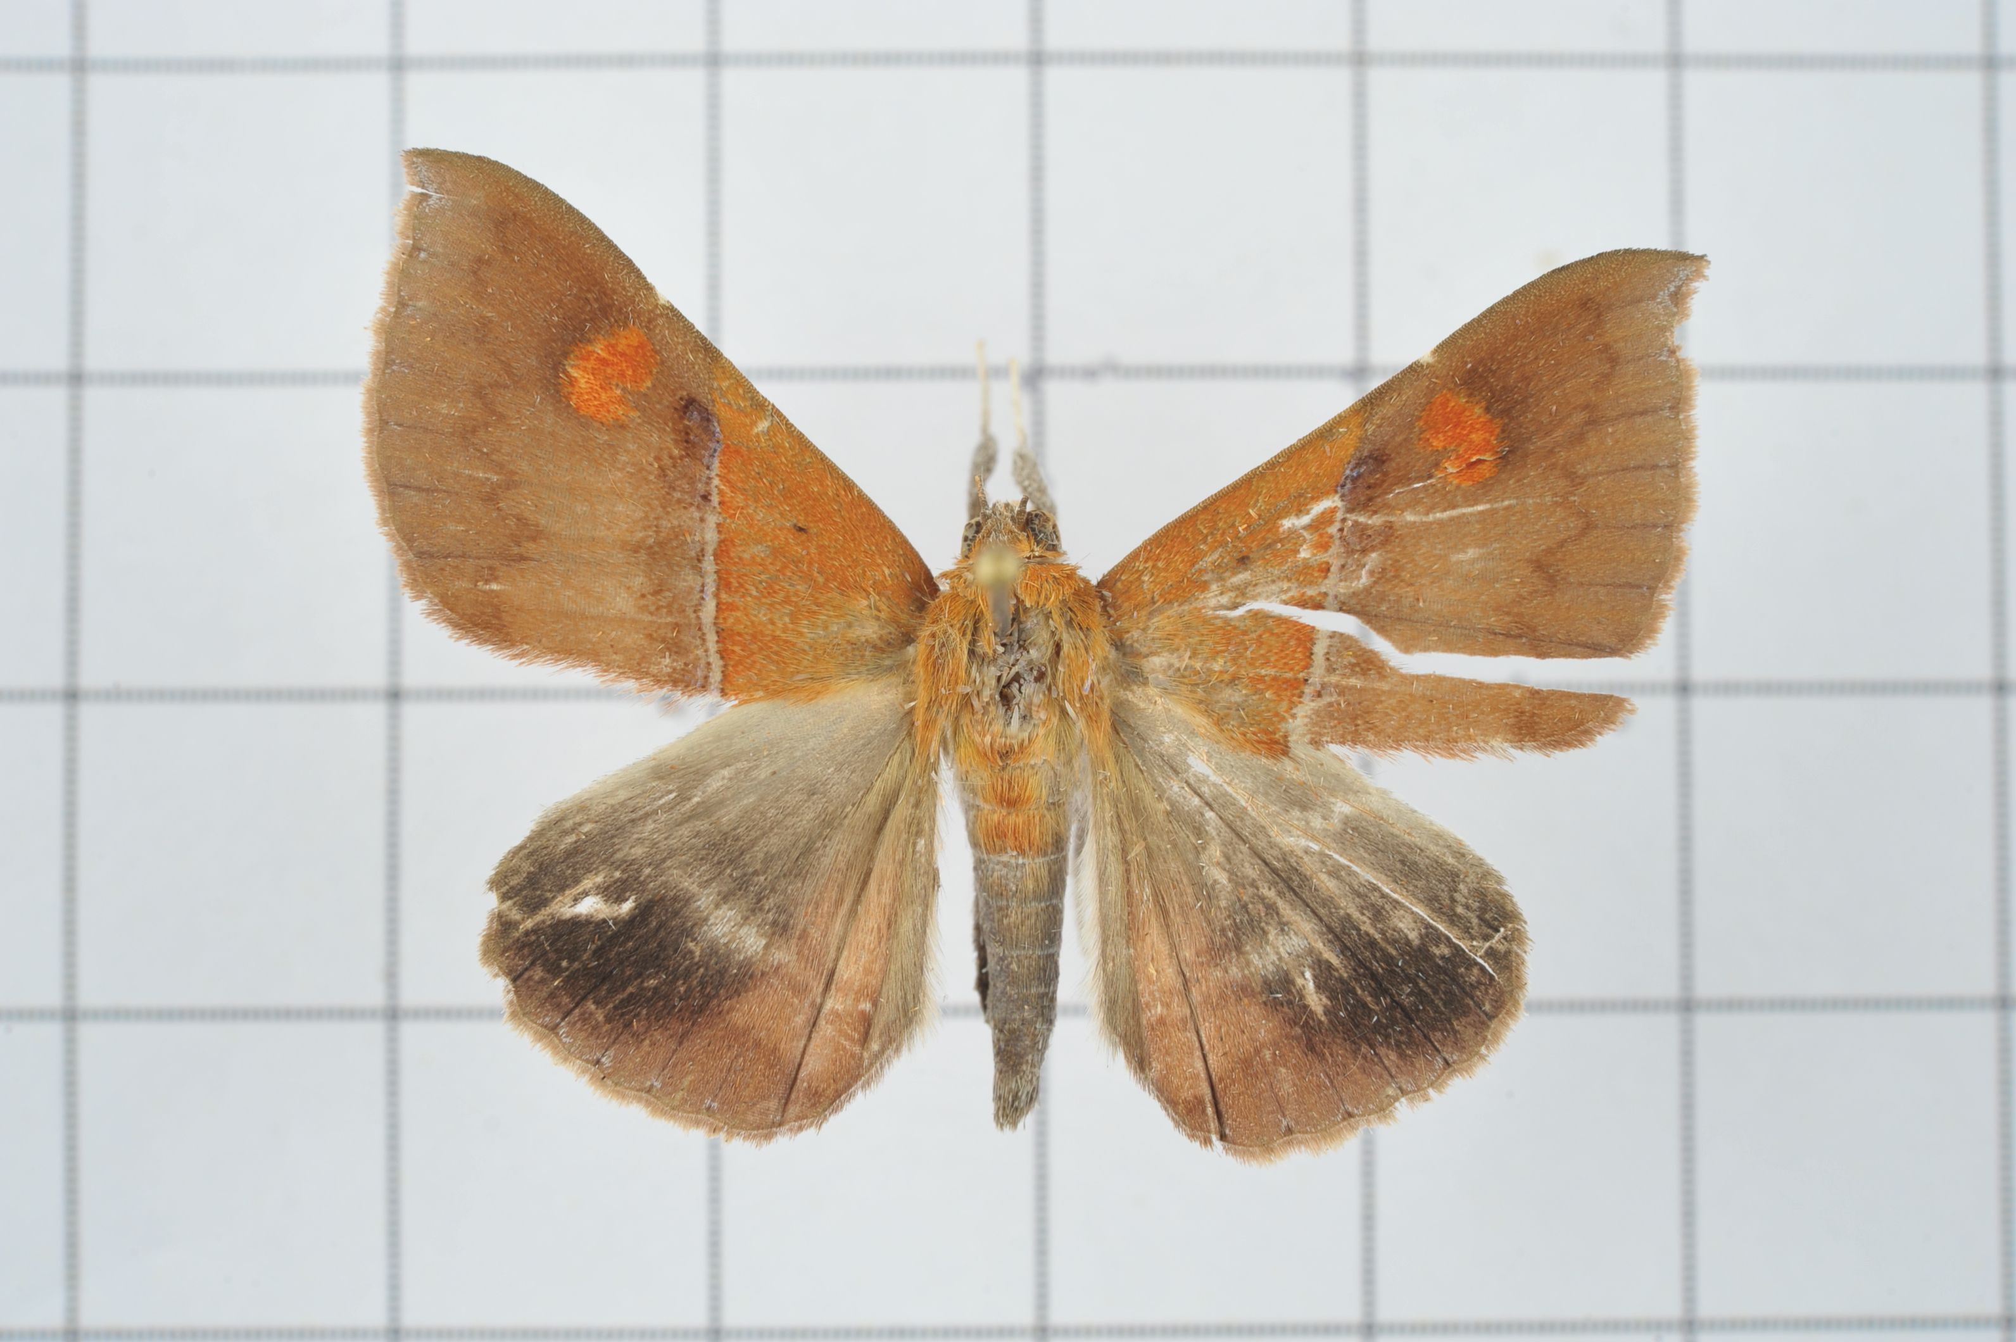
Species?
Sympis rufibasis
